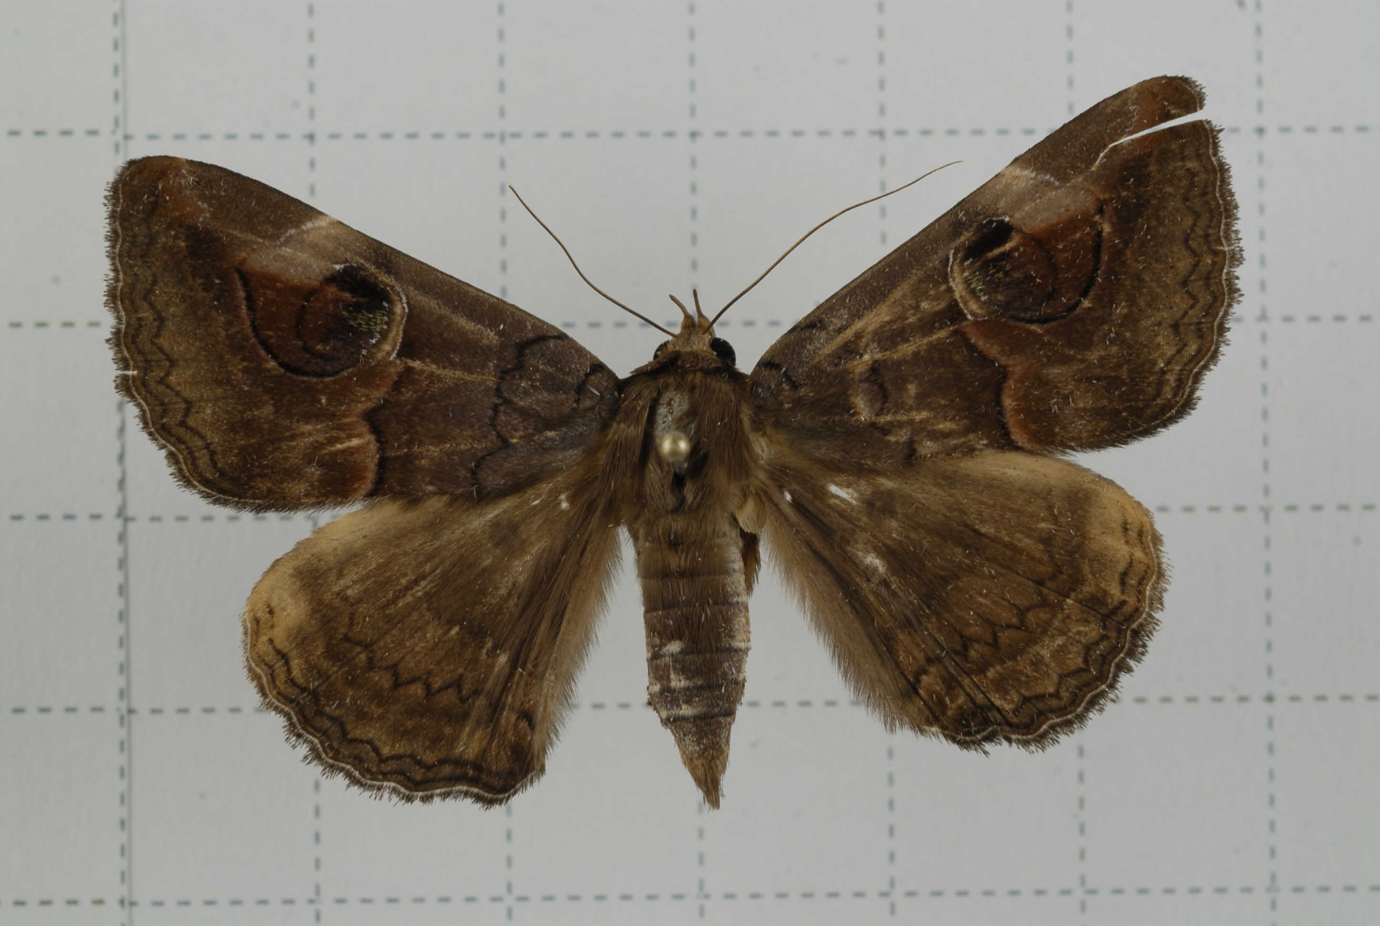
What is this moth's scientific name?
Ommatophora luminosa
